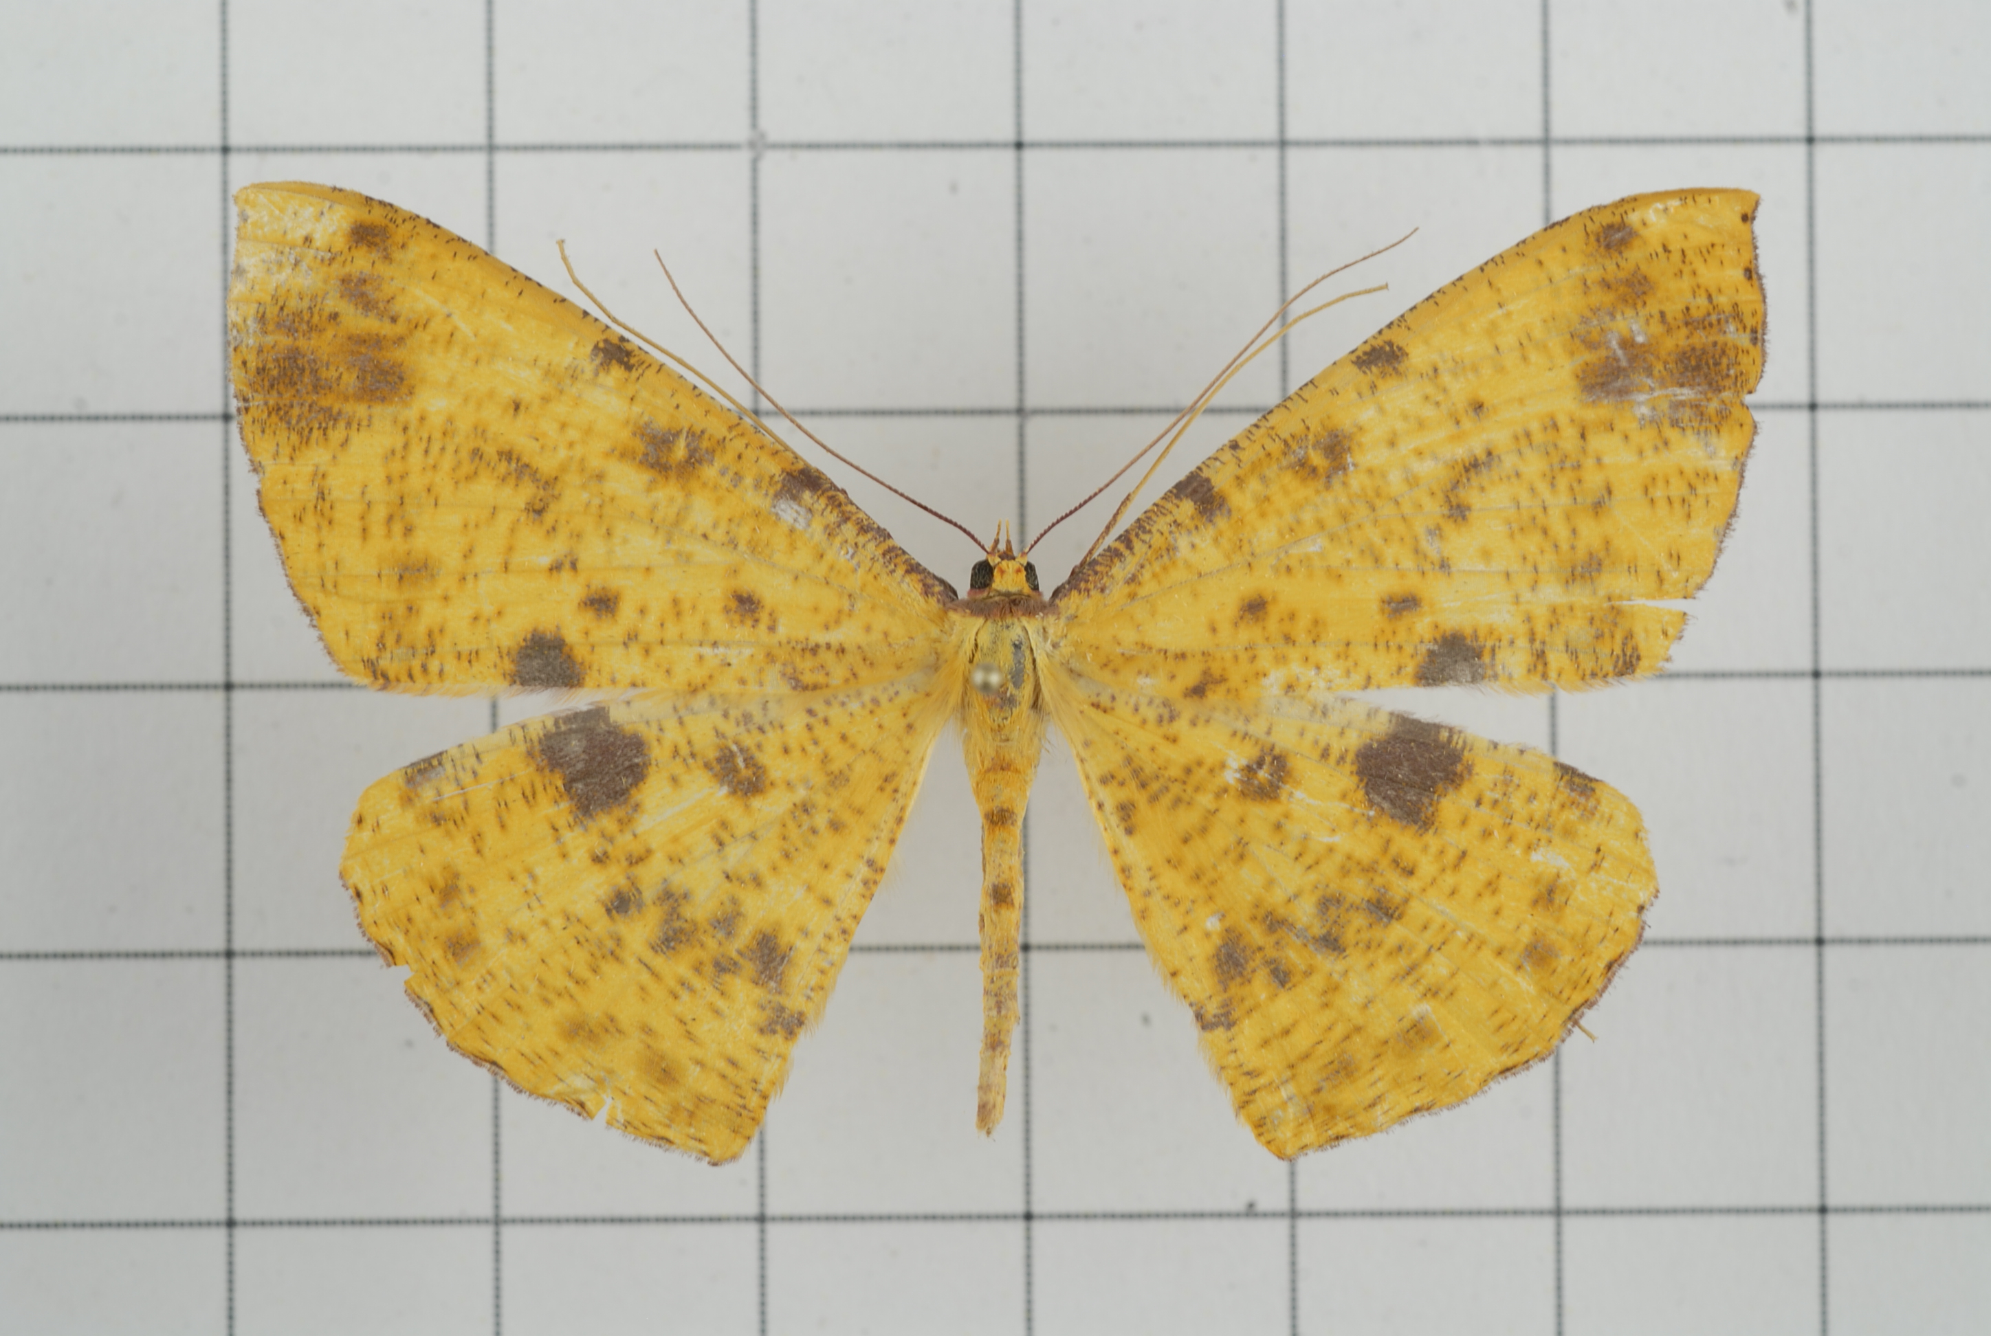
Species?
Eumelea ludovicata ludovicata
